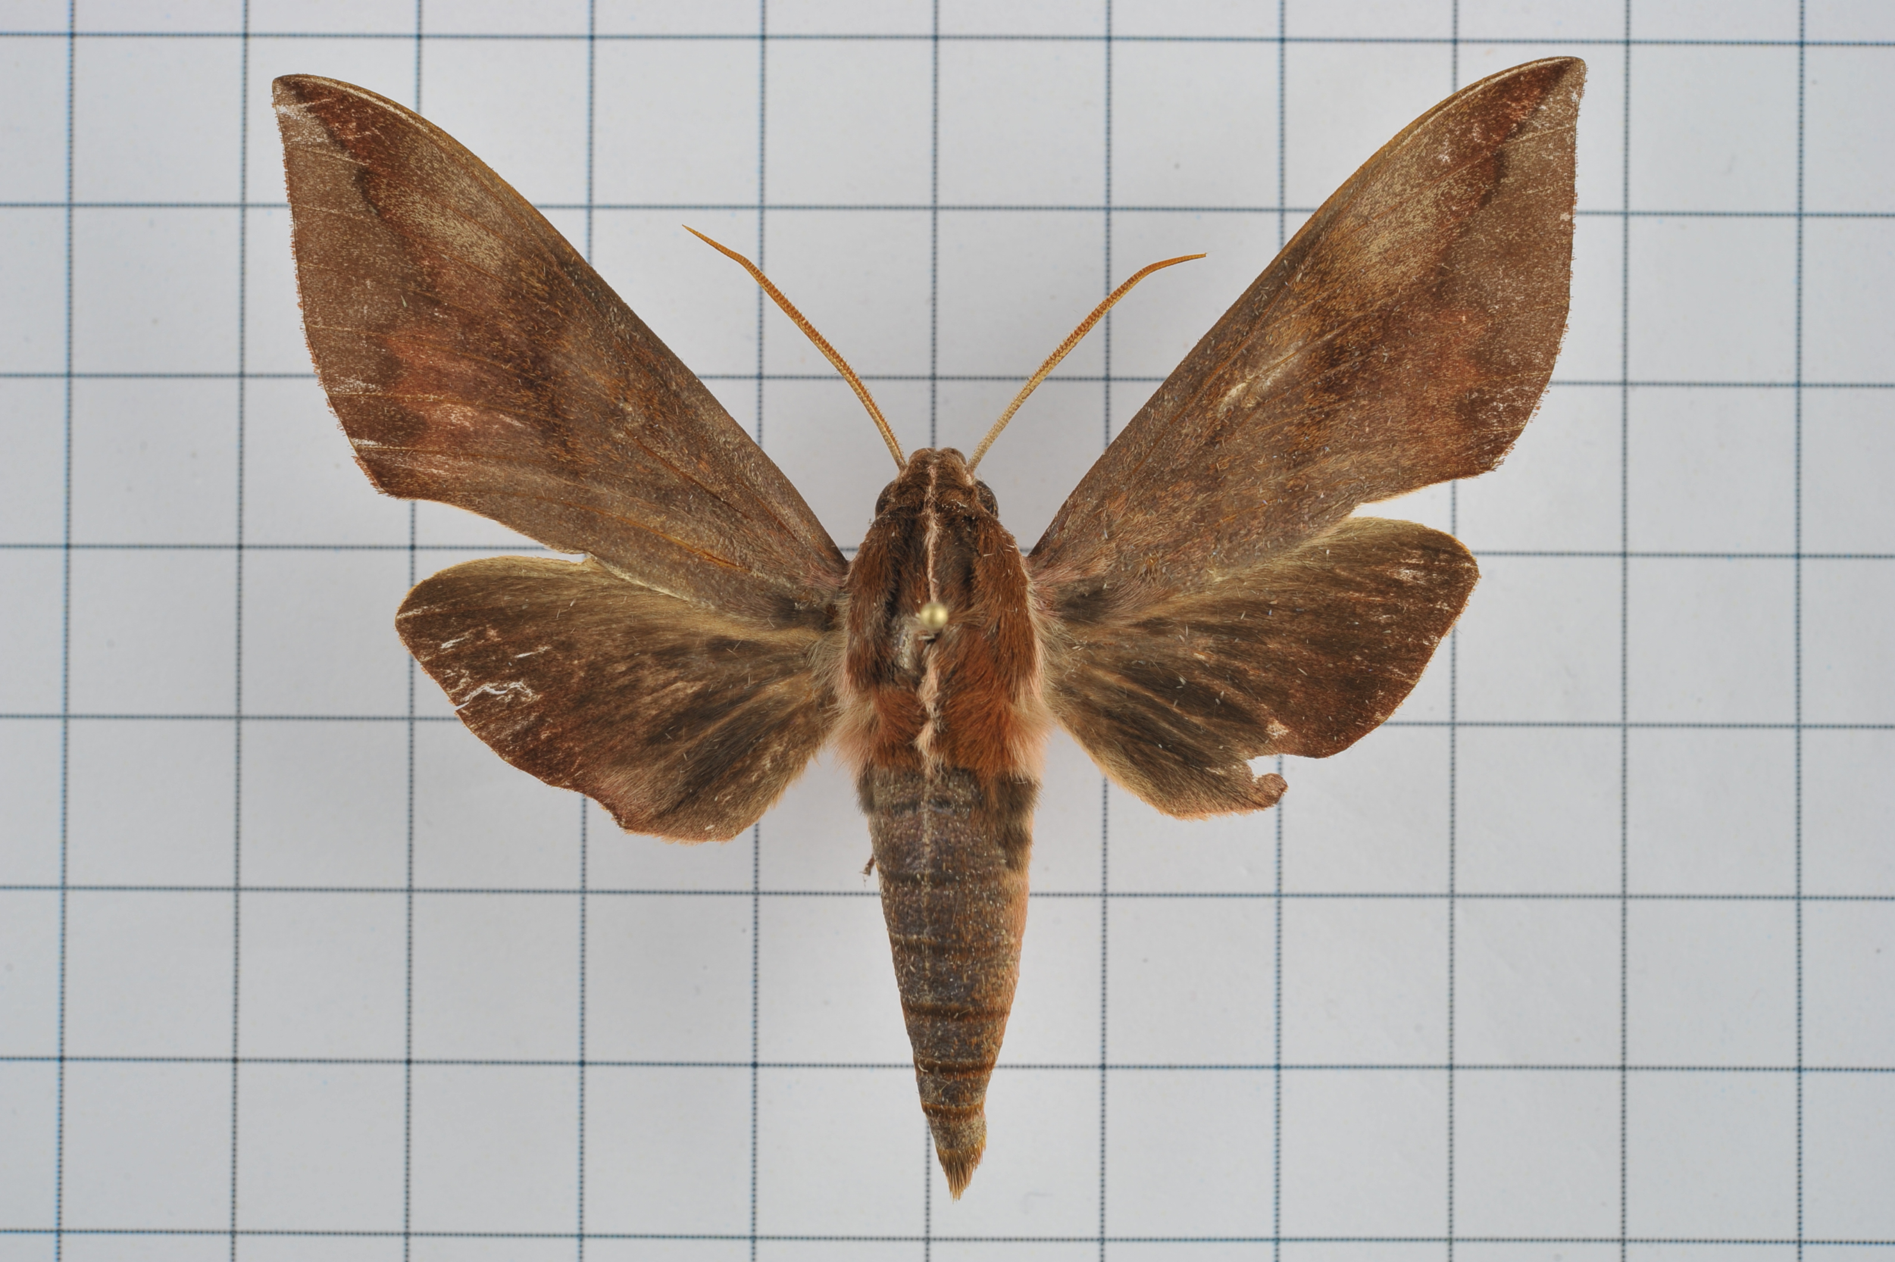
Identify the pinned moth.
Ampelophaga rubiginosa myosotis
